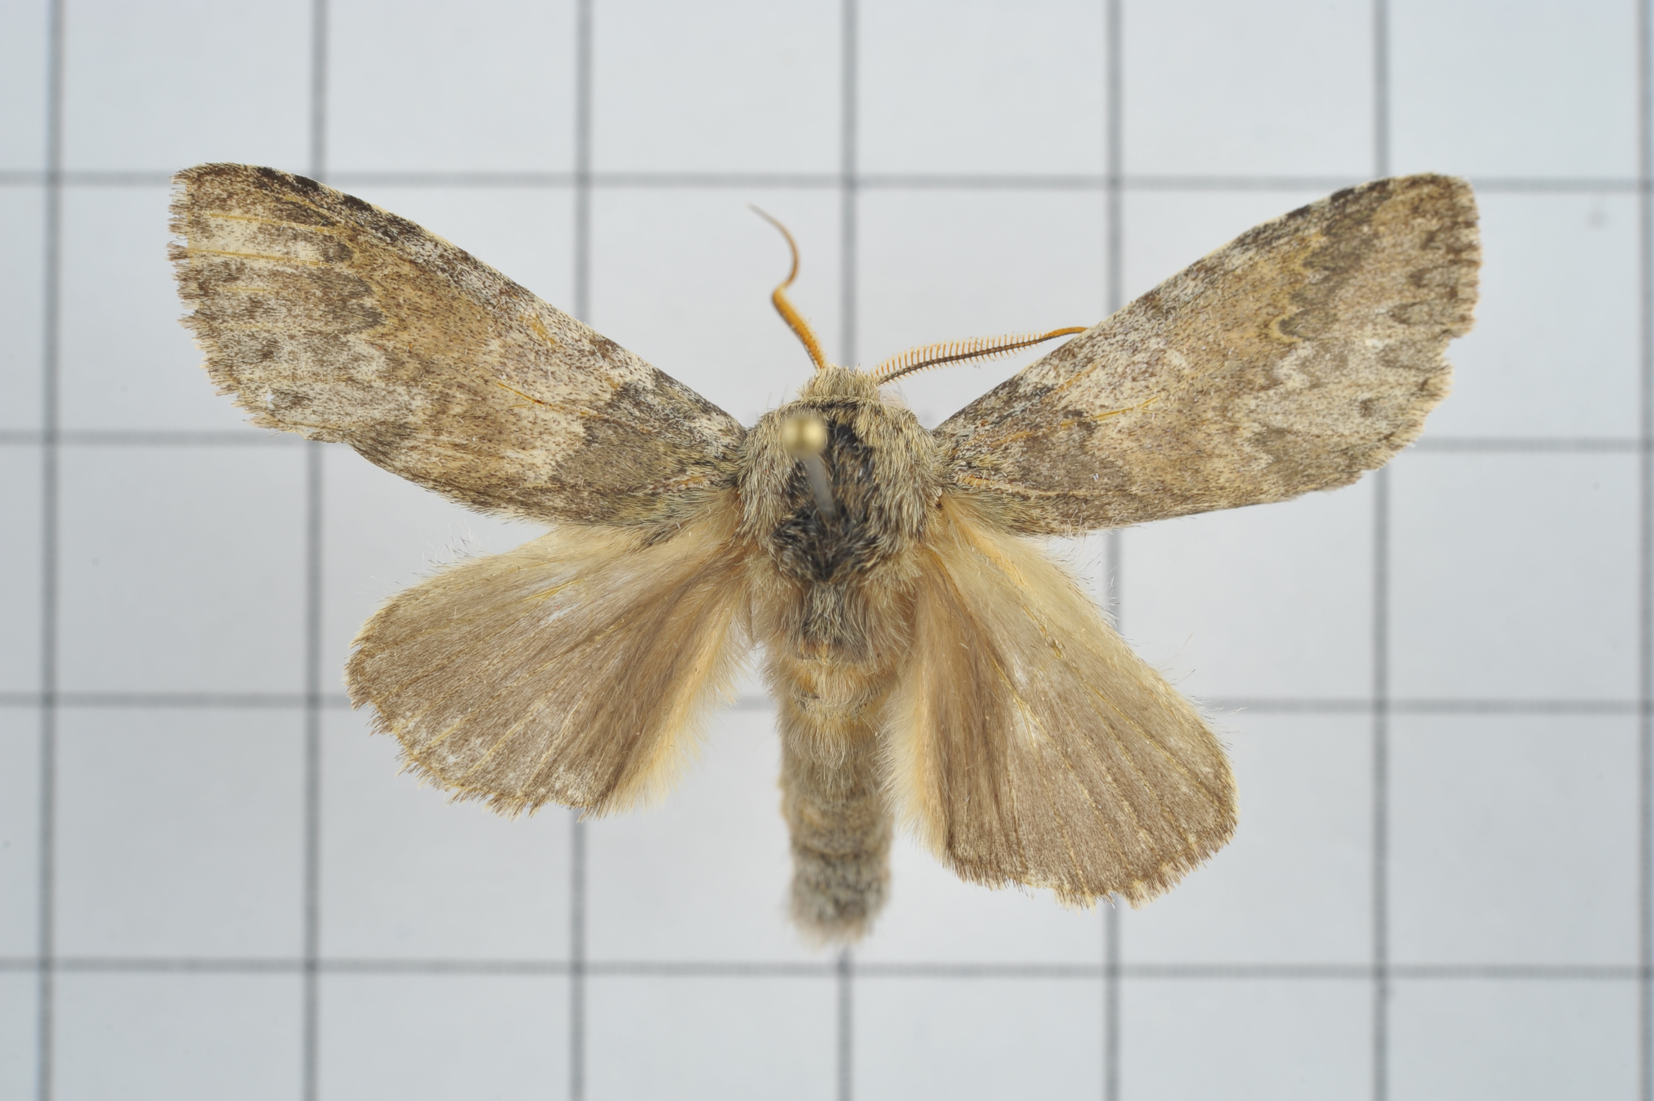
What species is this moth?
Disparia diluta variegata
